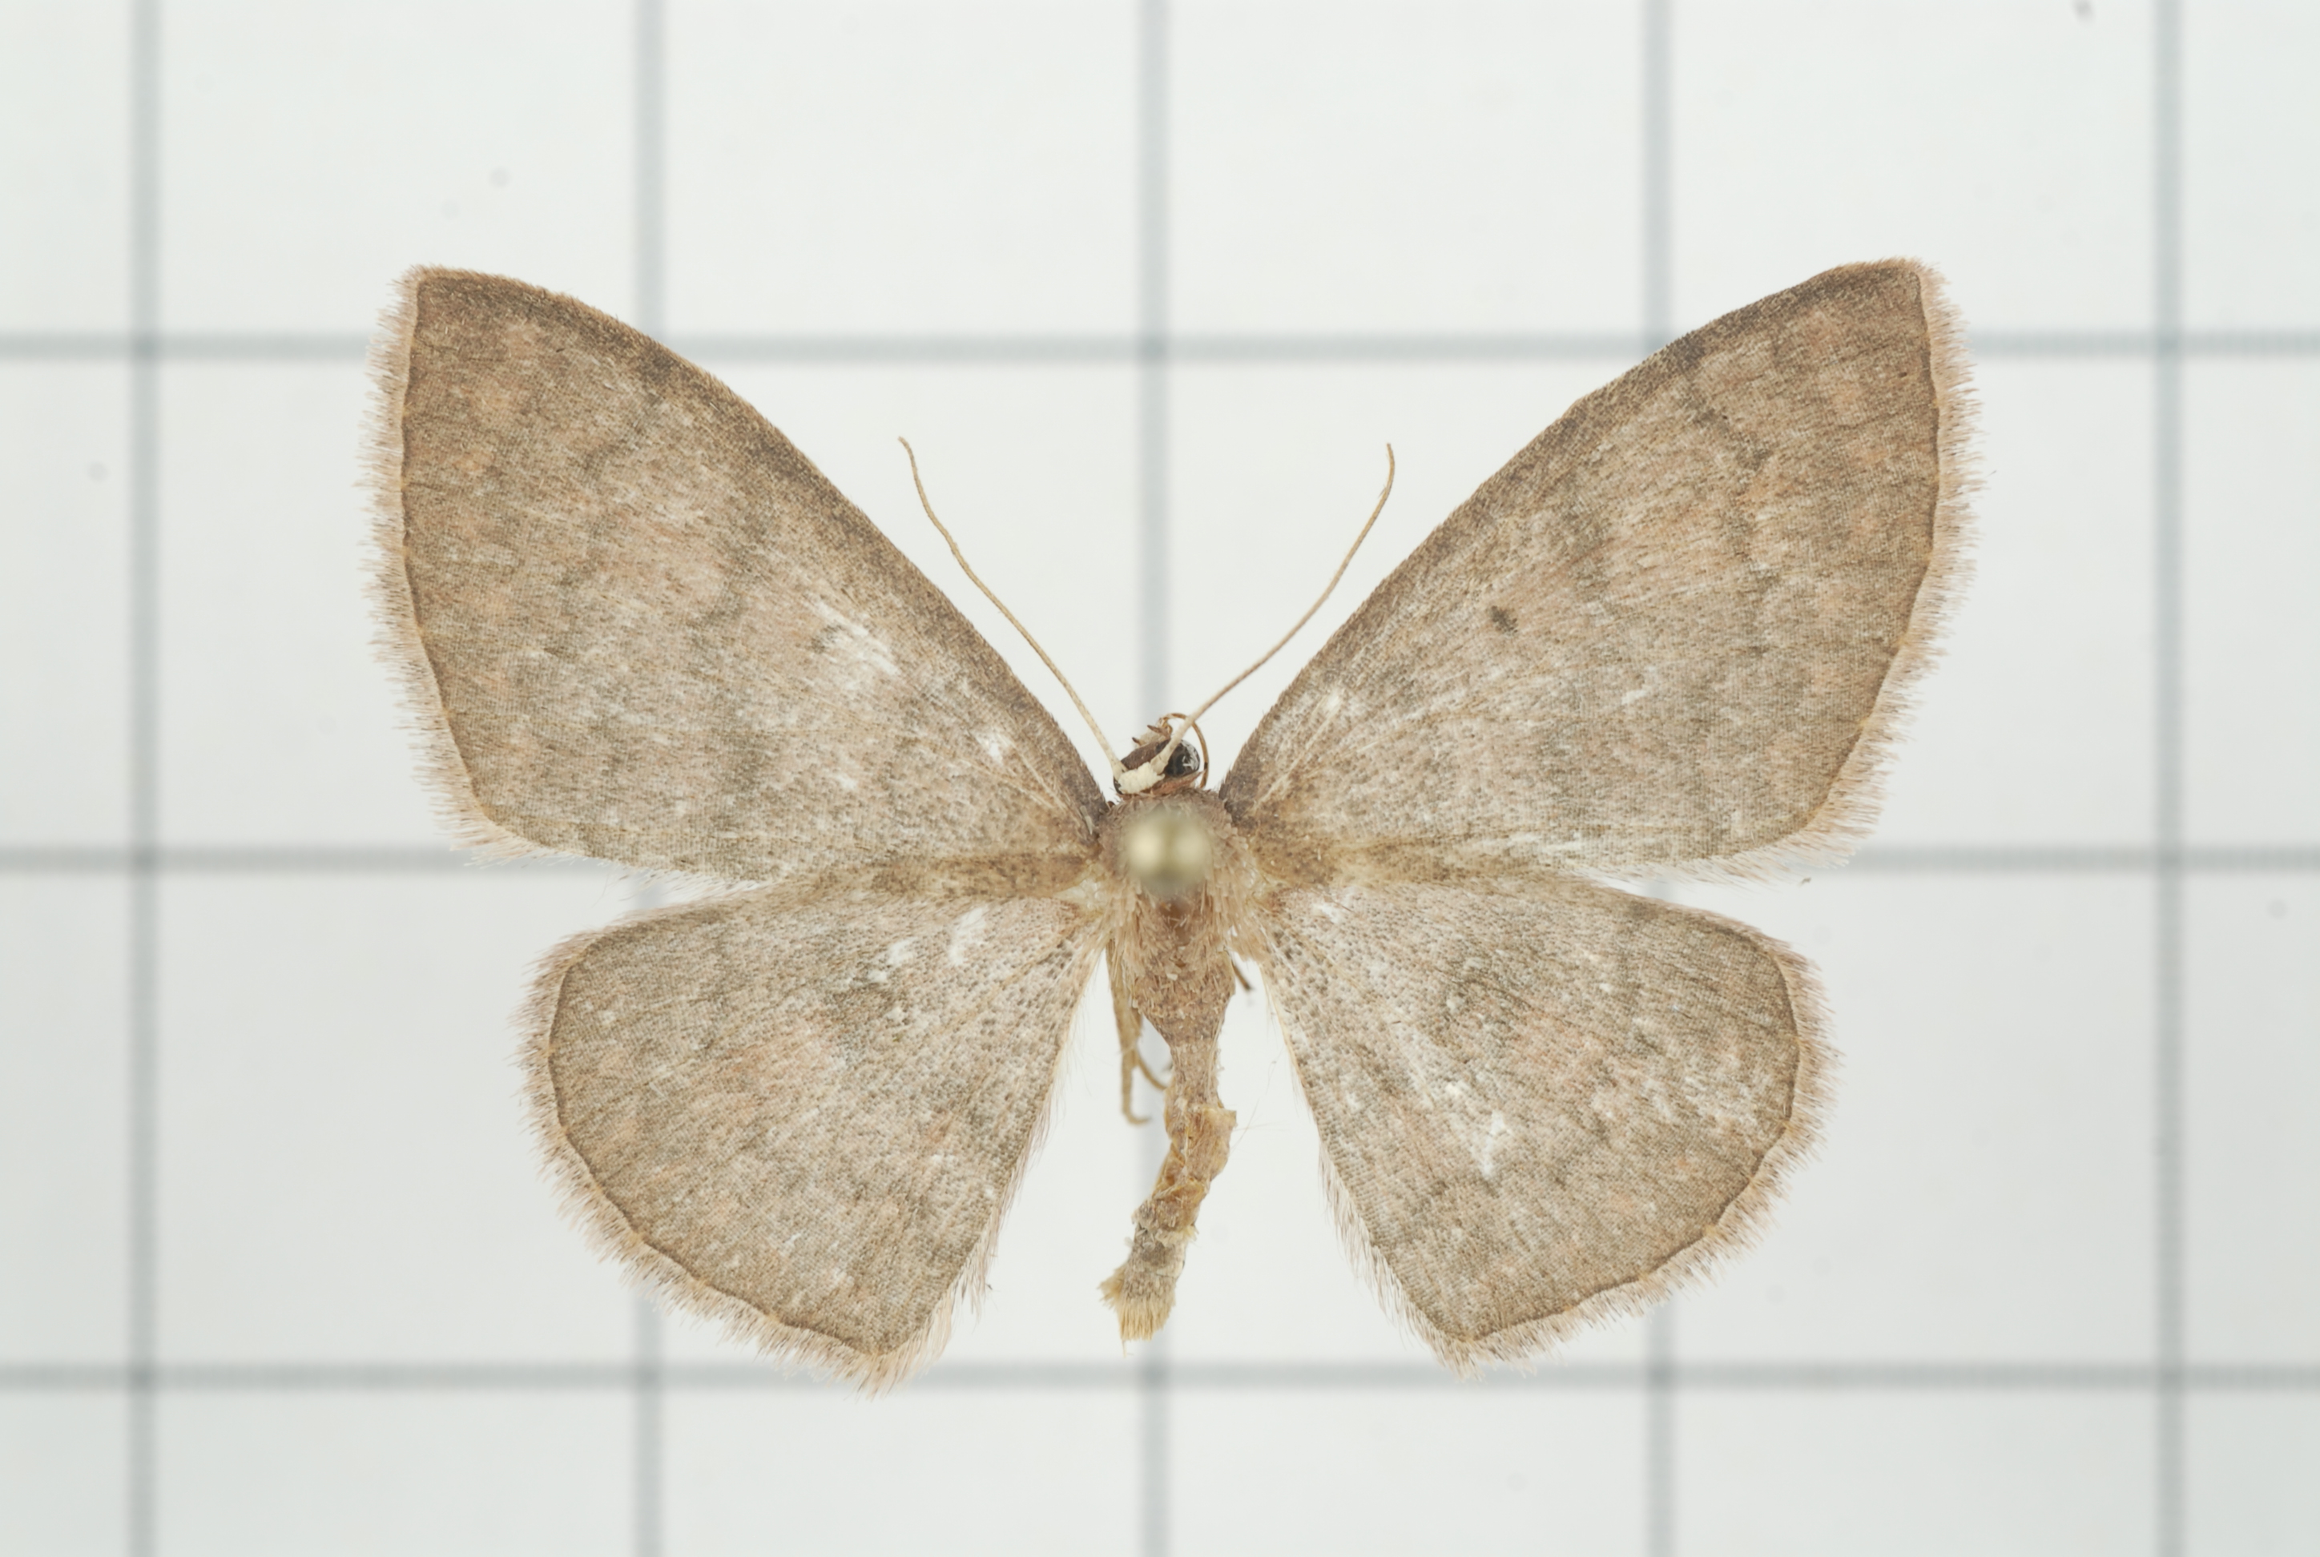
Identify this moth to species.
Discoglypha hampsoni
